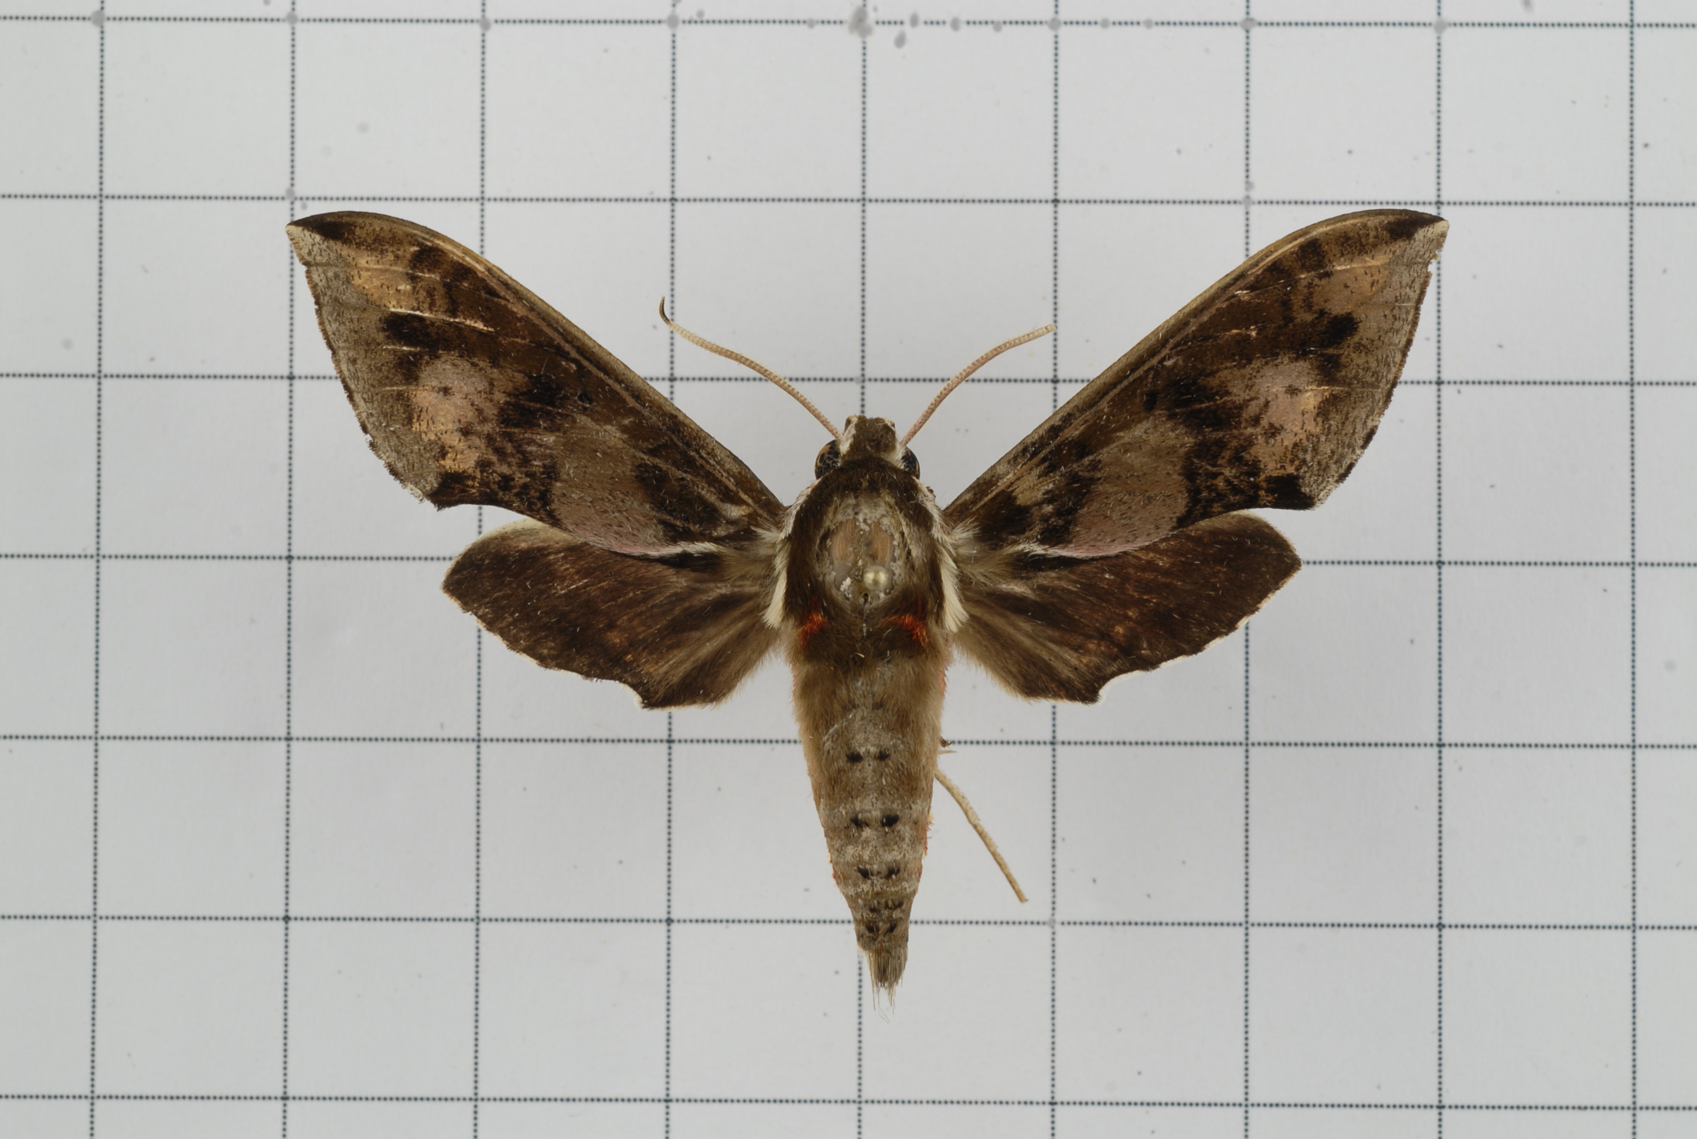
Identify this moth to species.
Rhagastis binoculata
